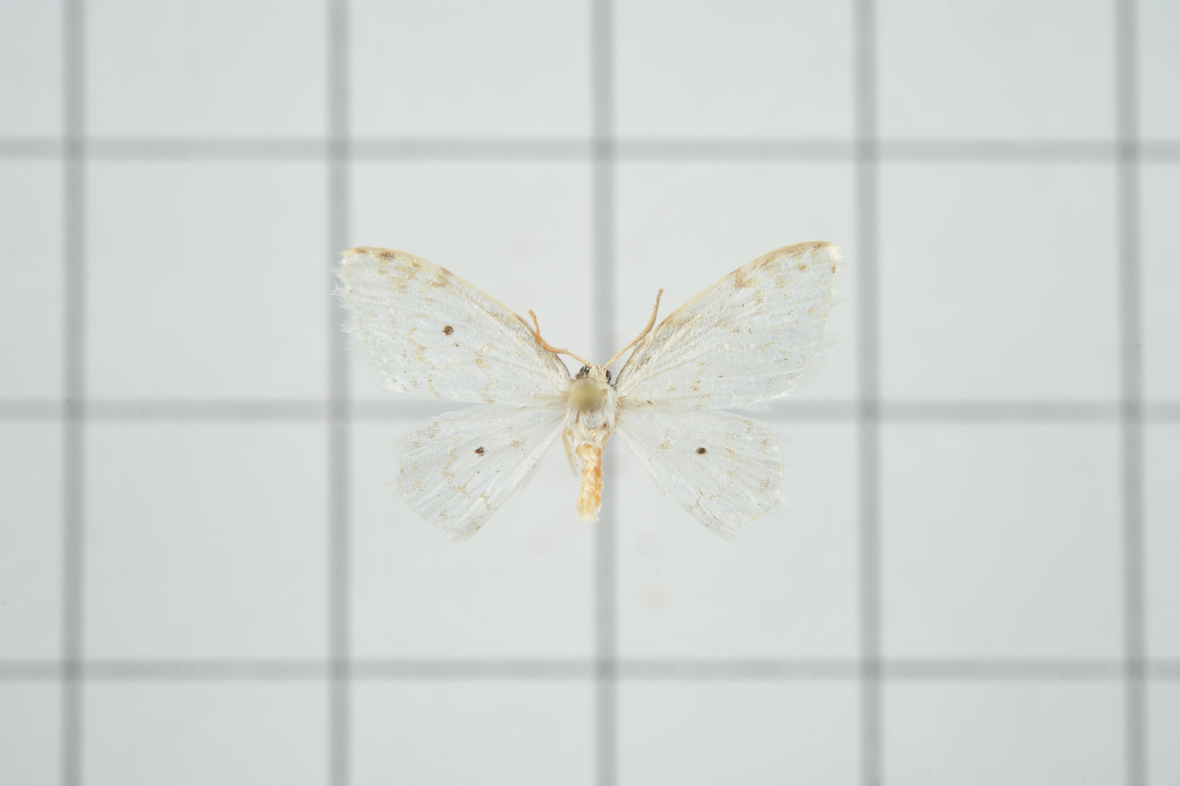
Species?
Dipriodonta minima
